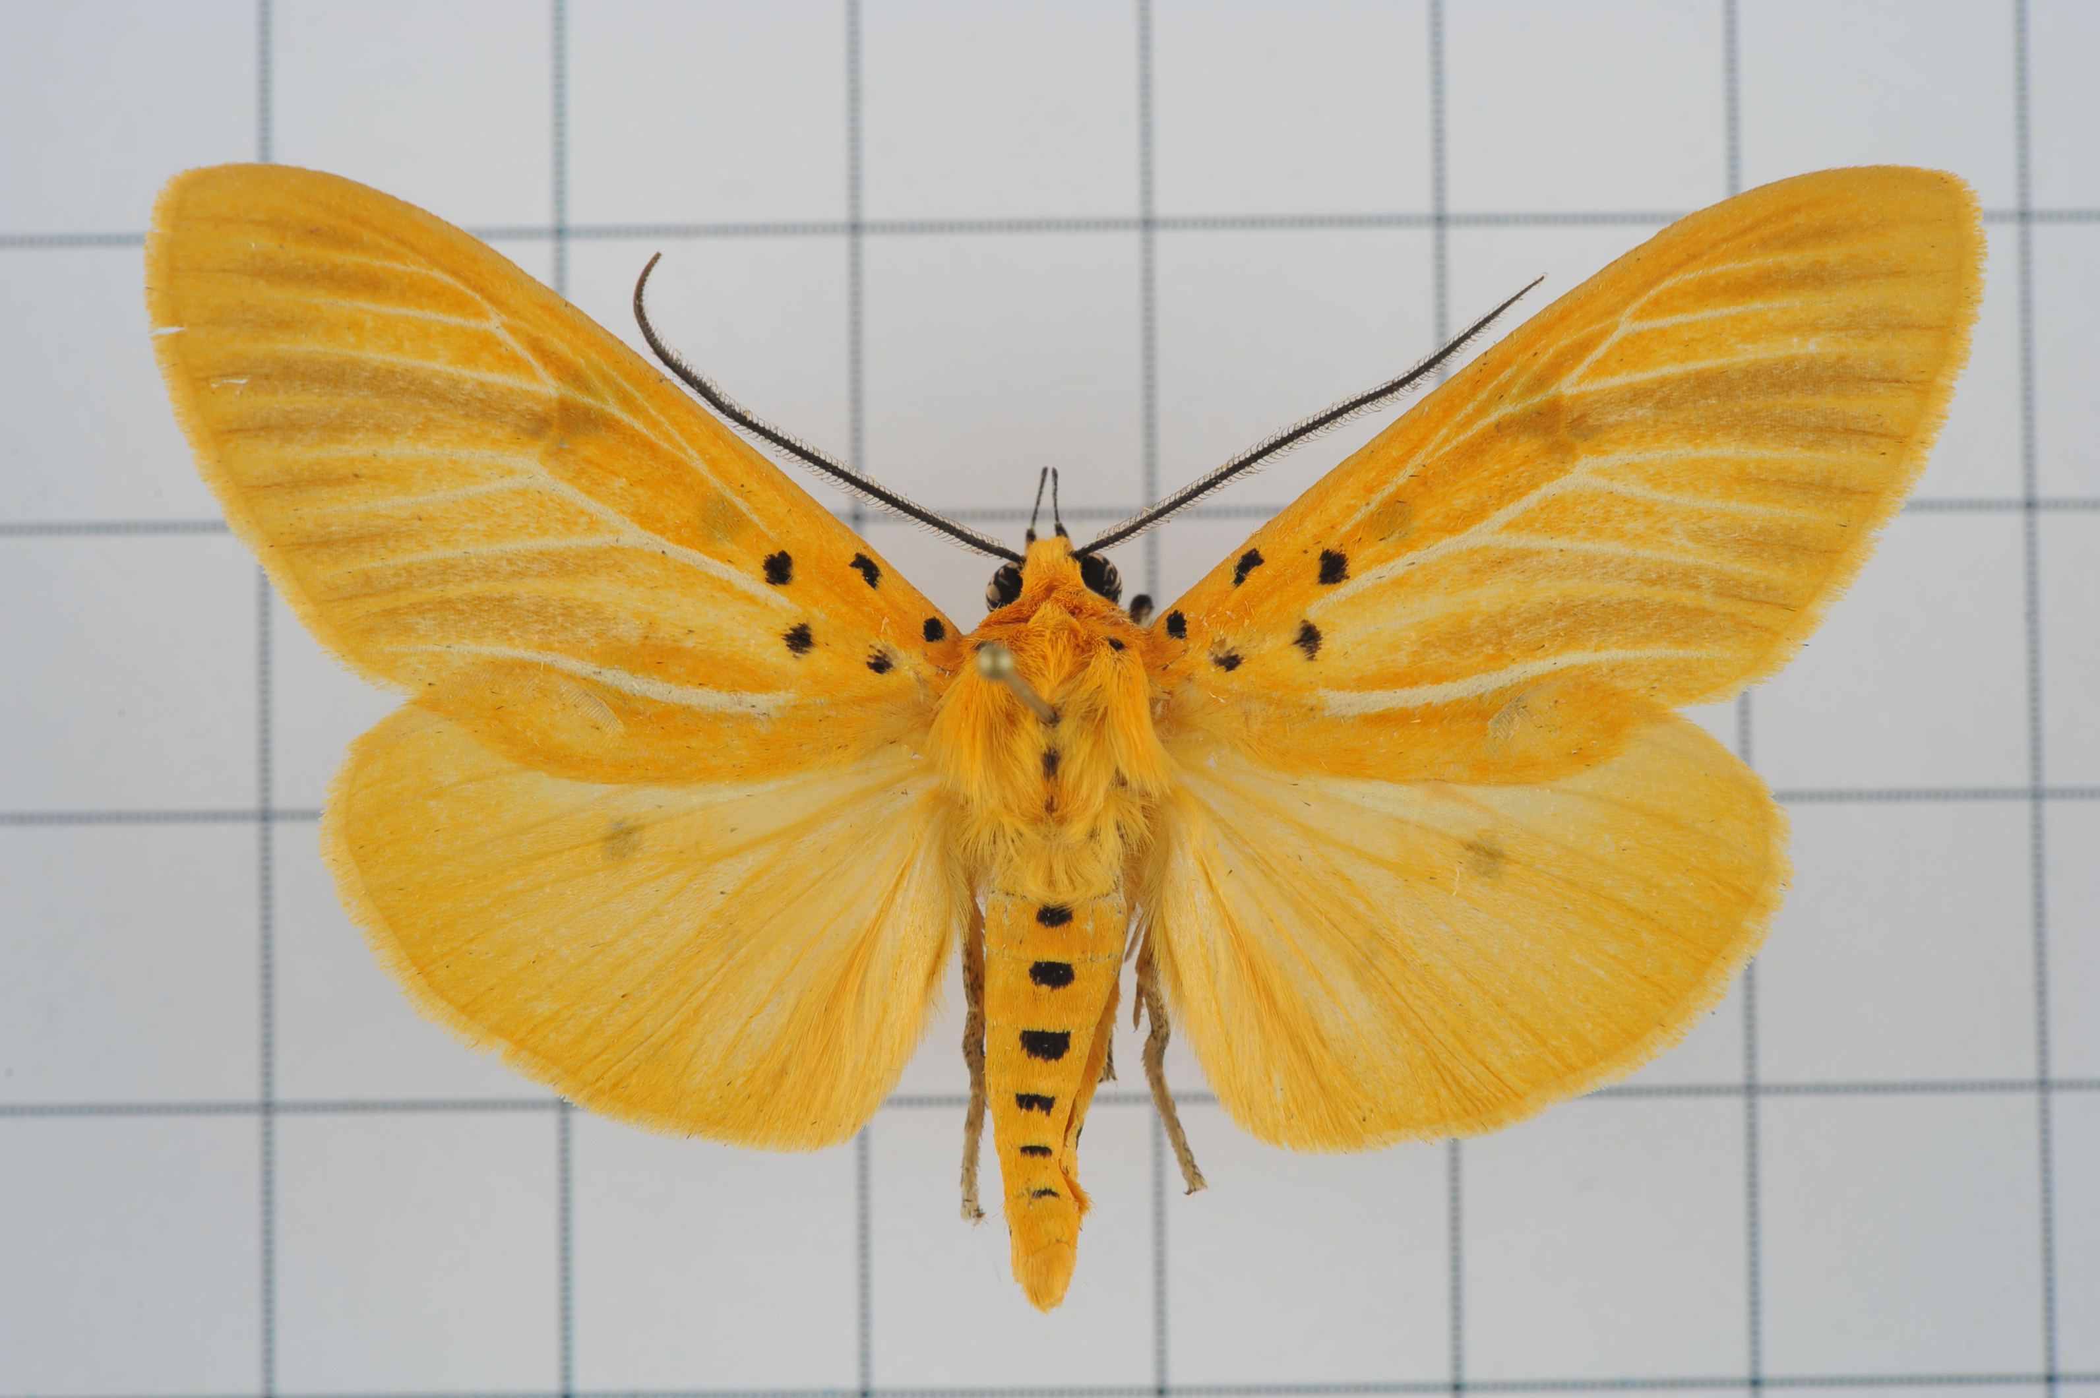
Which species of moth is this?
Asota egens confinis
